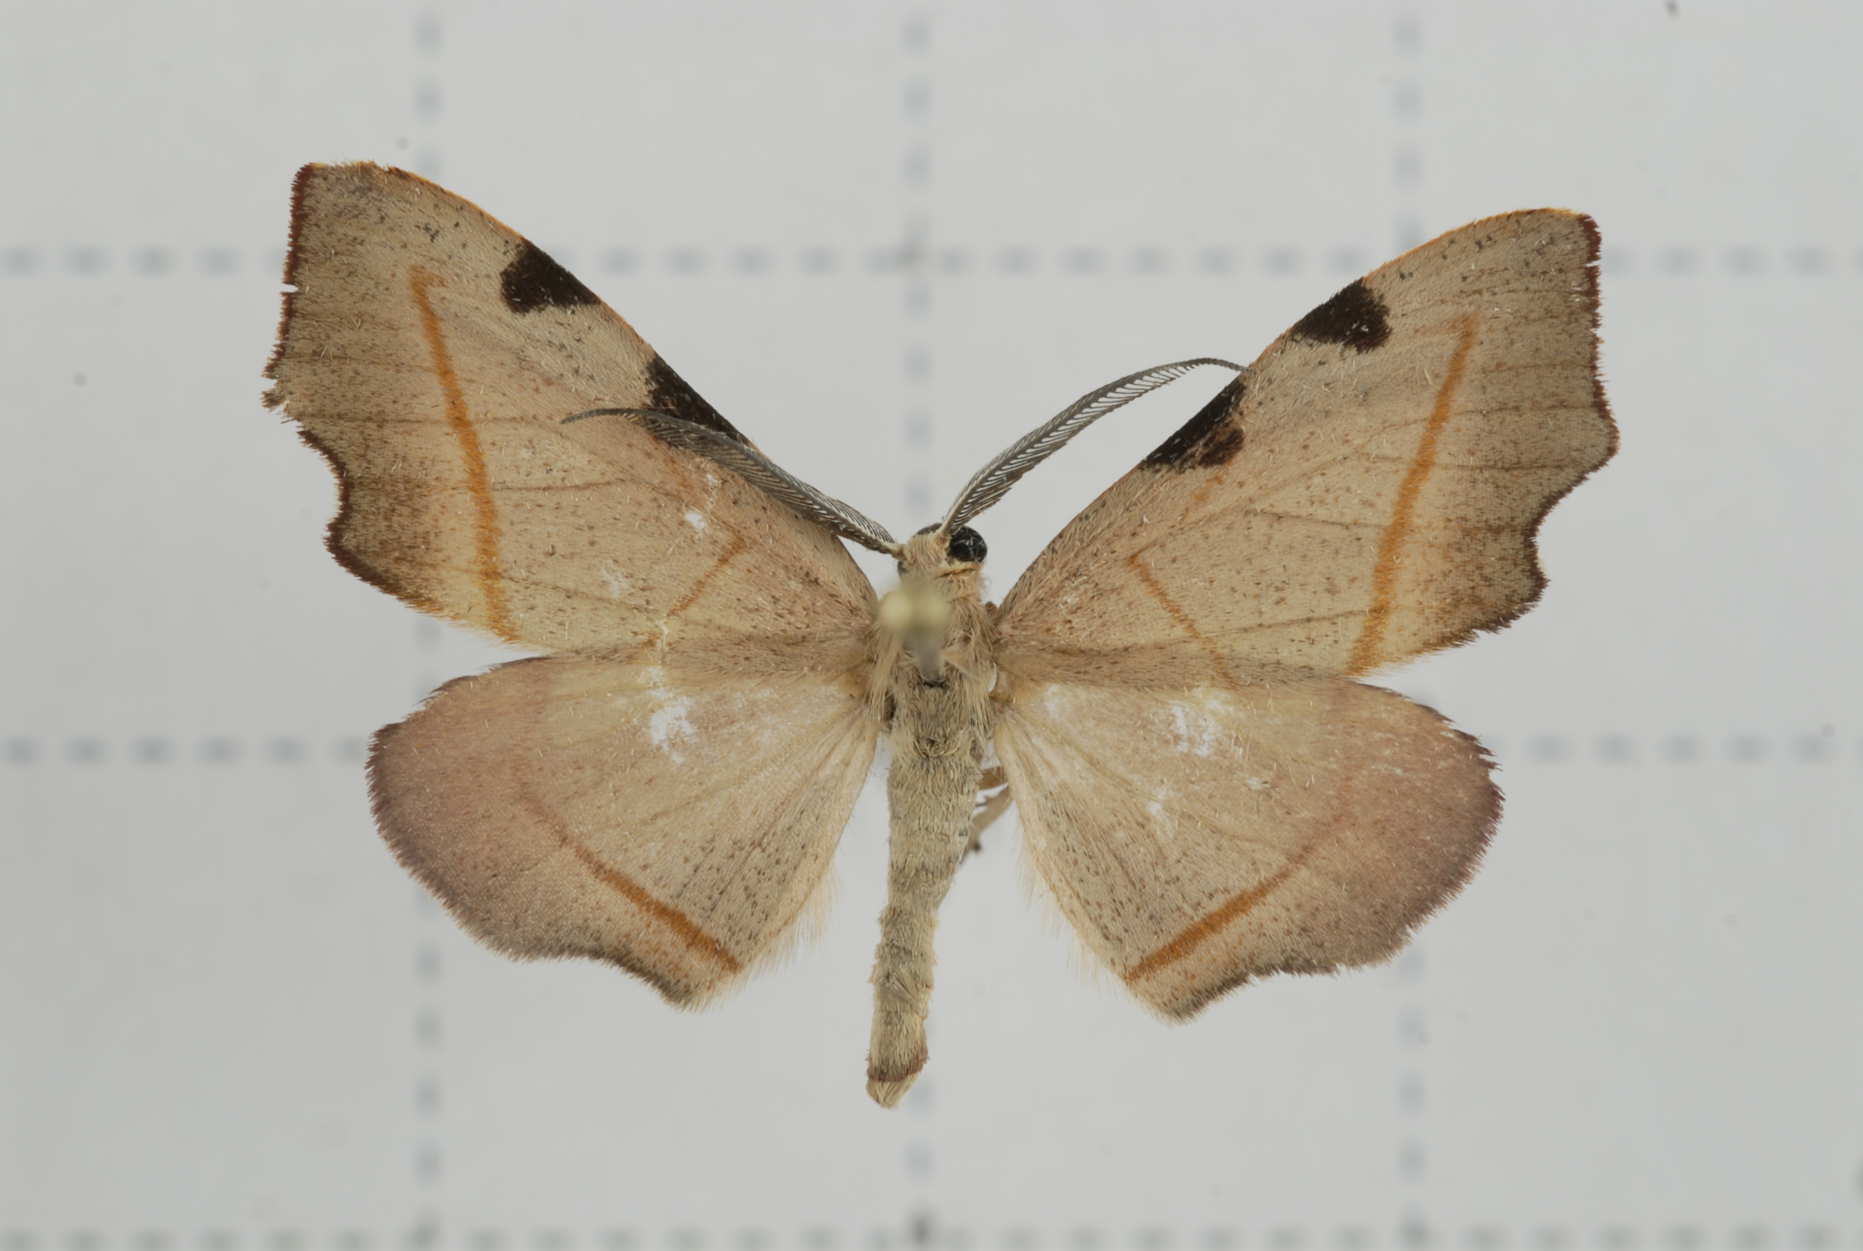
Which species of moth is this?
Achrosis rufescens
